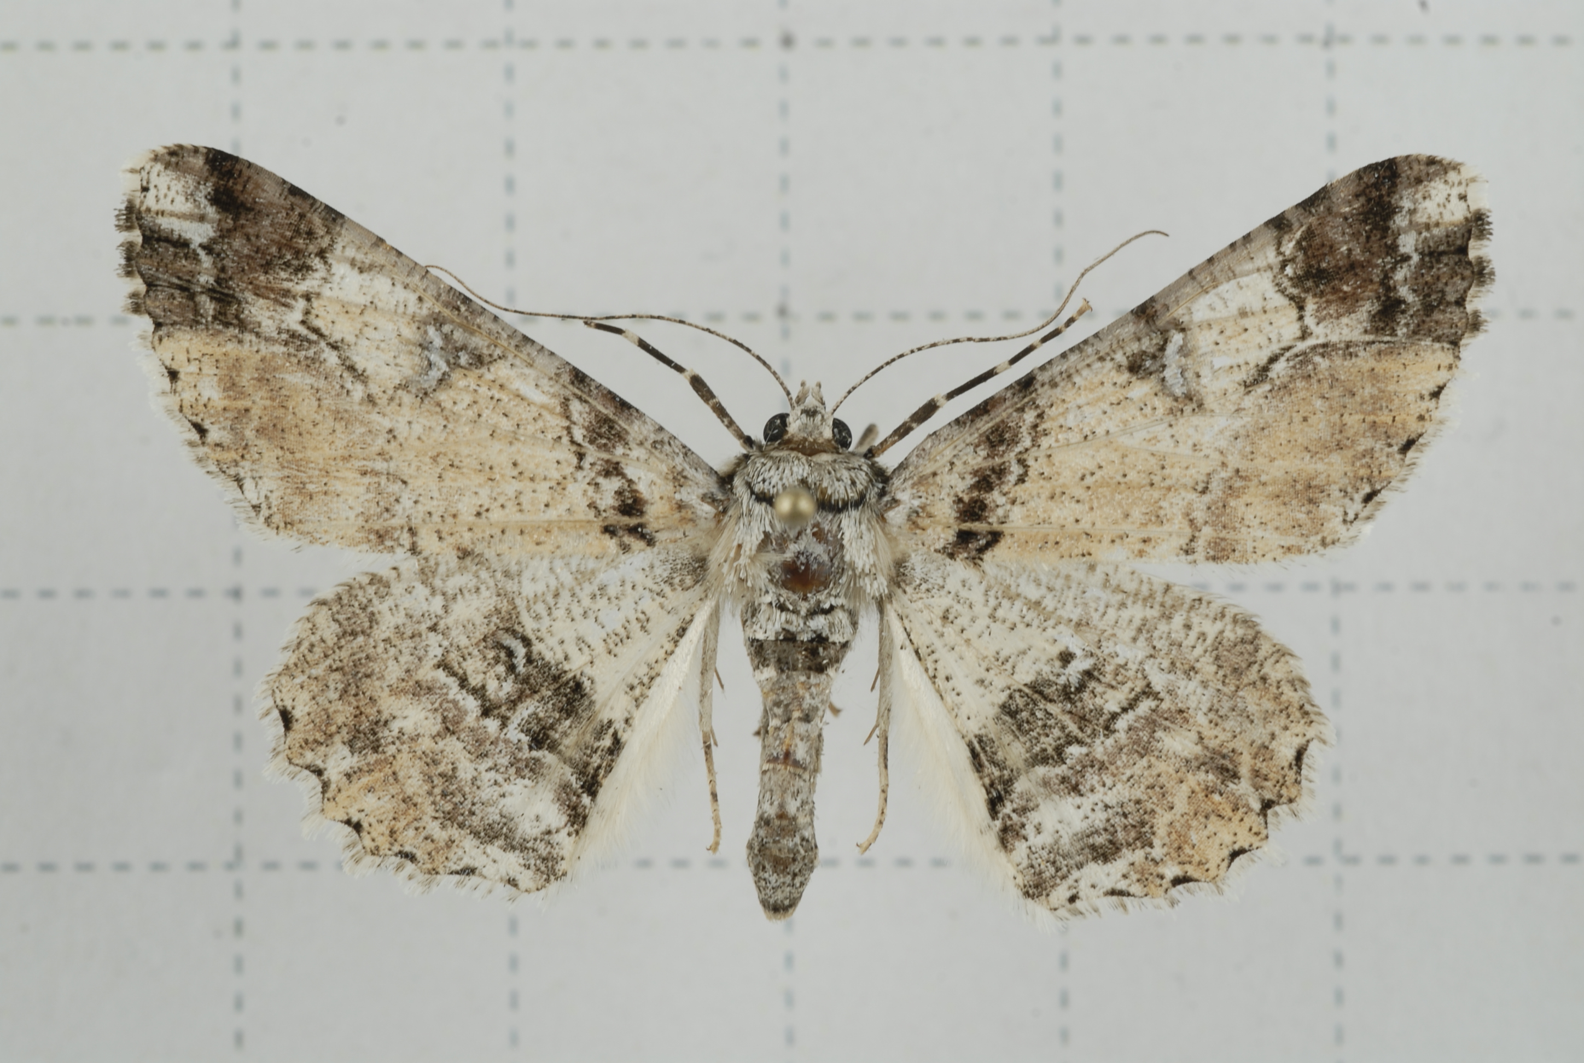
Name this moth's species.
Cleora fraterna
